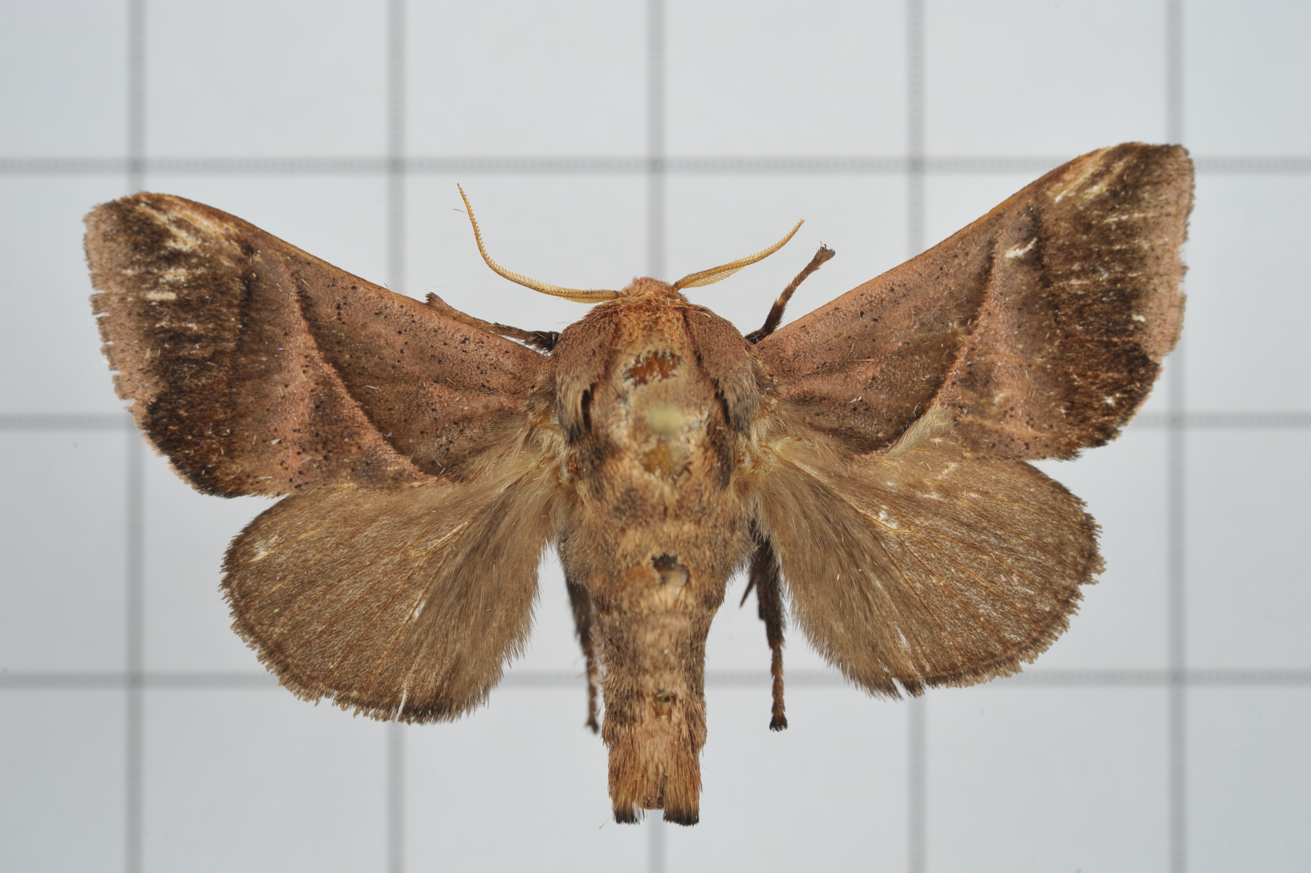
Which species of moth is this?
Setora postornata
